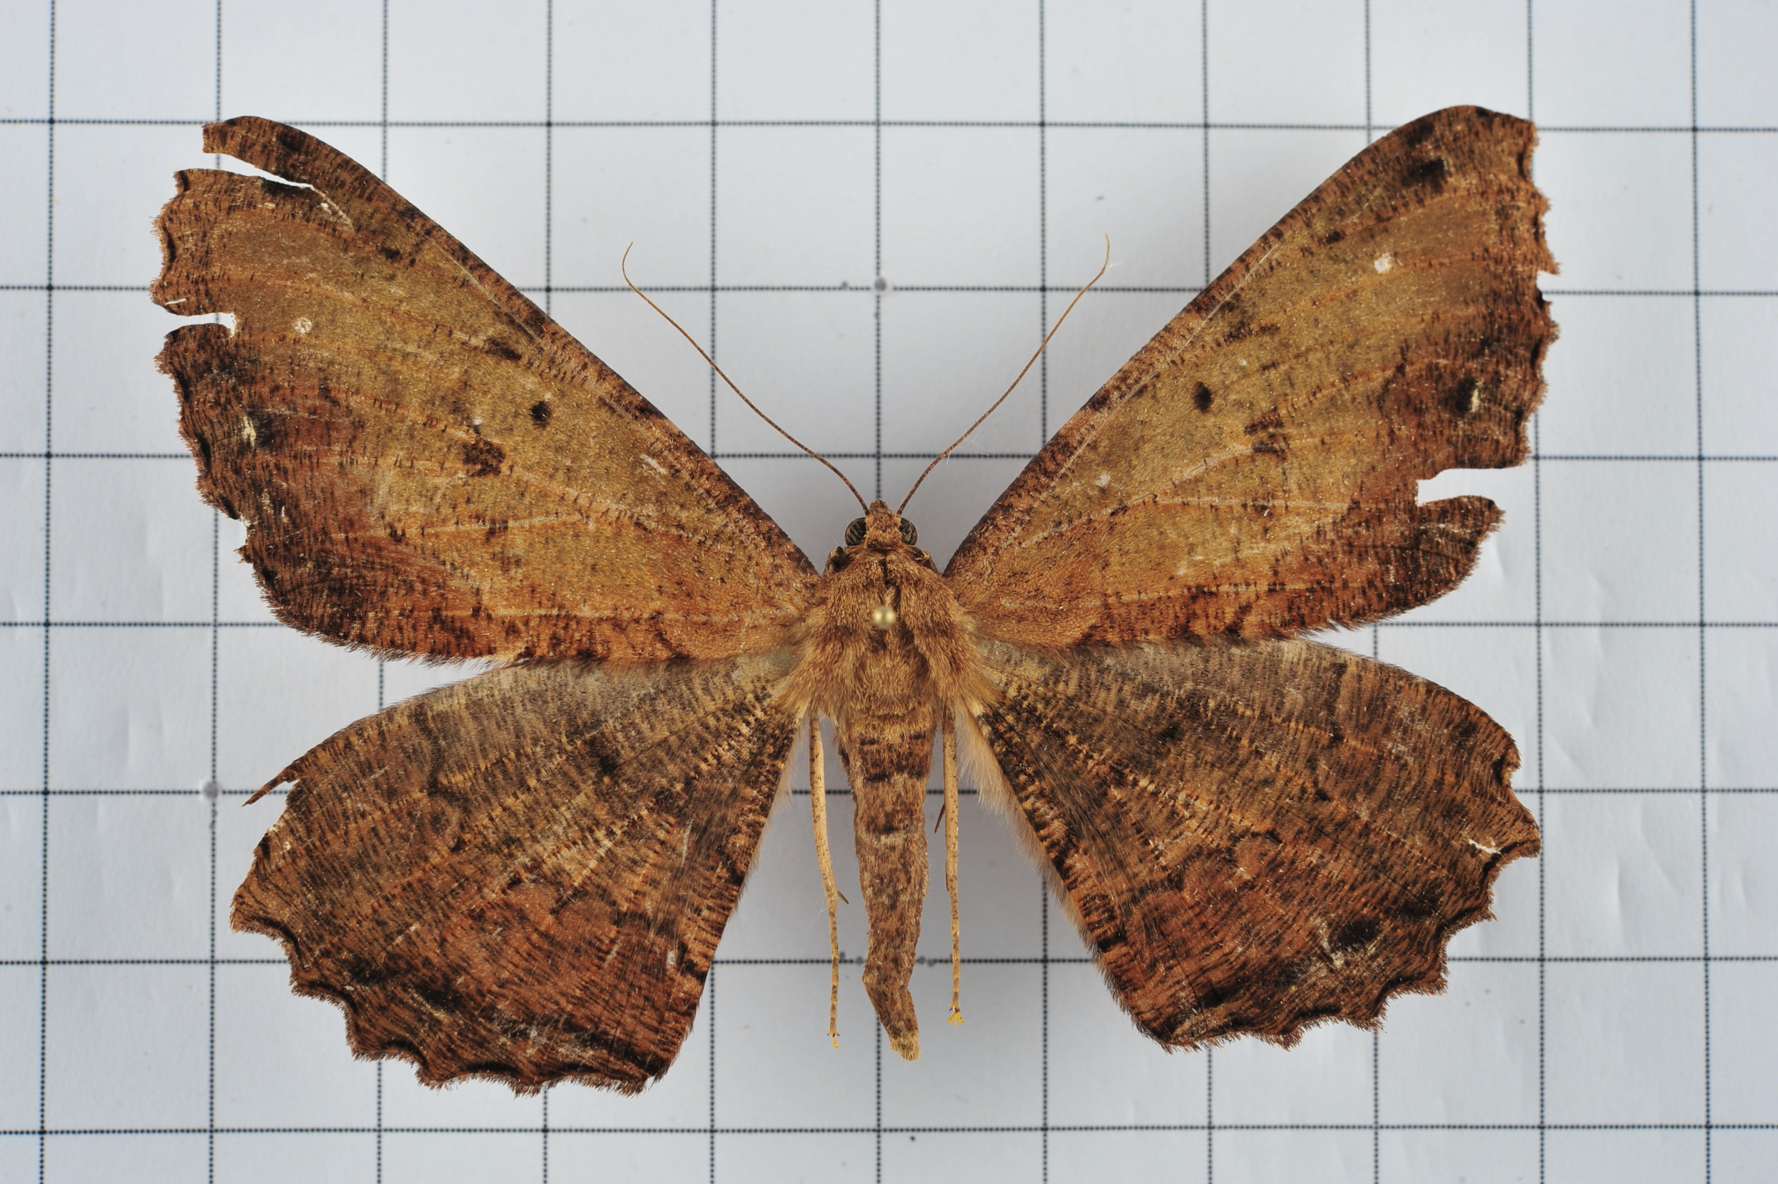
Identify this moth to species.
Chorodna creataria
